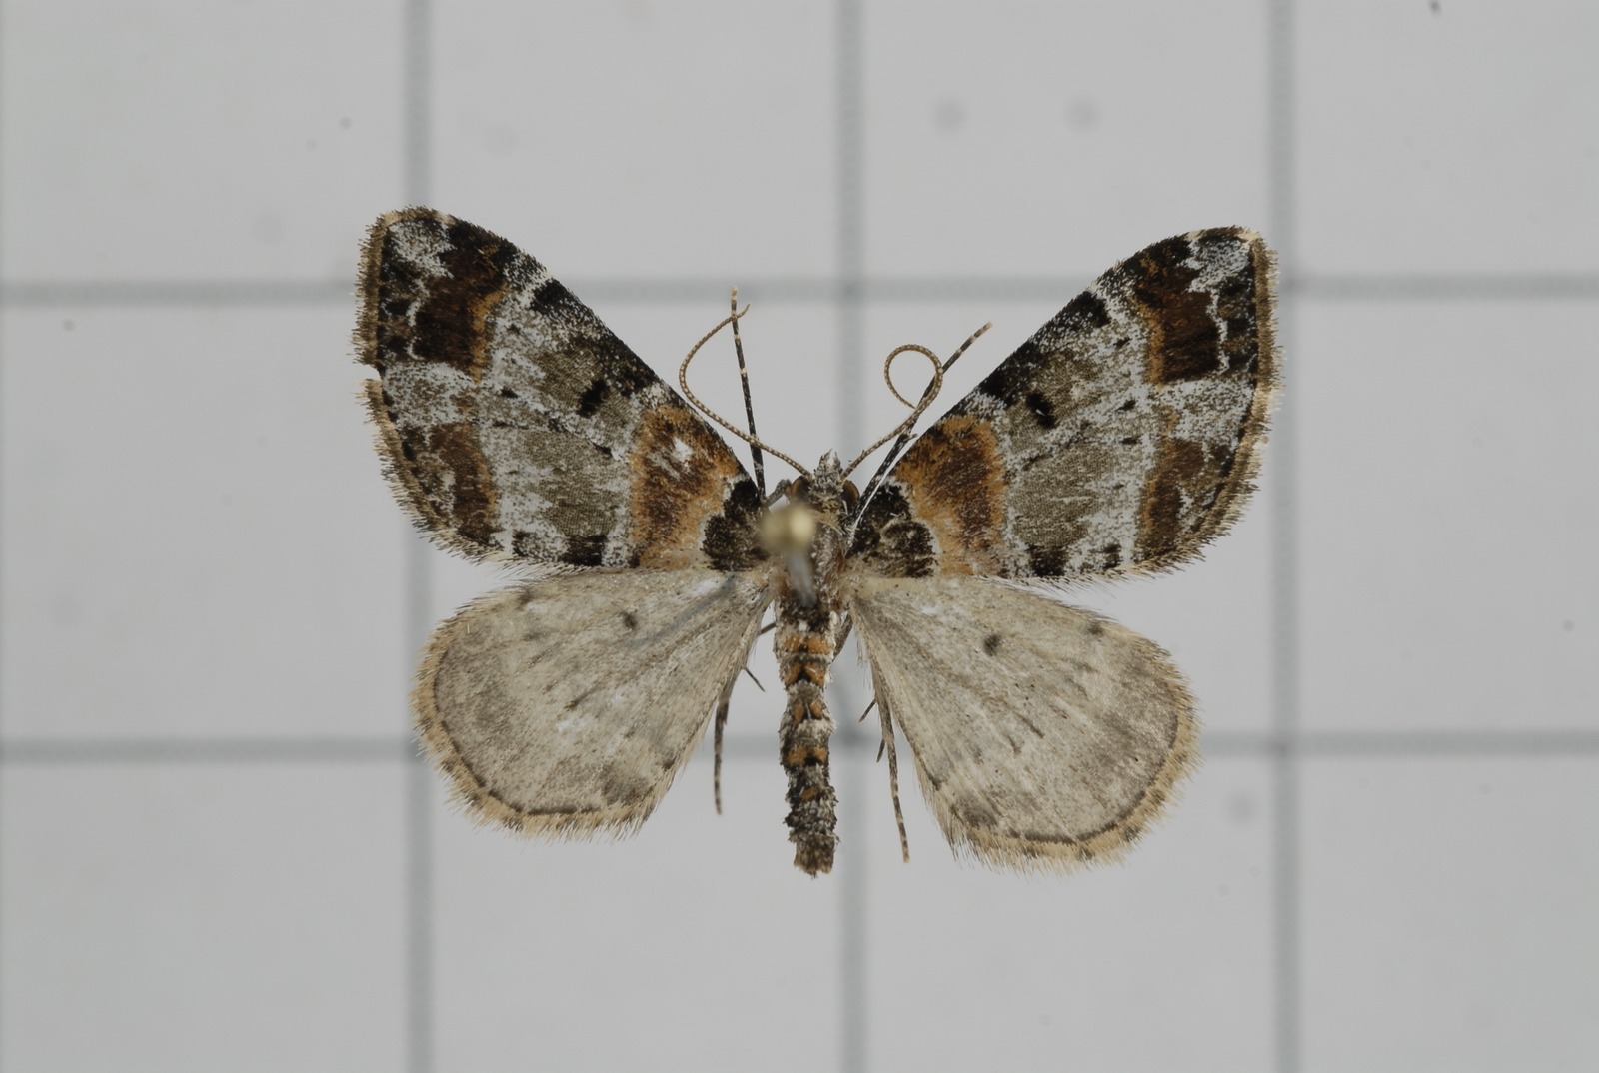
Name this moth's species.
Martania albofasciata
